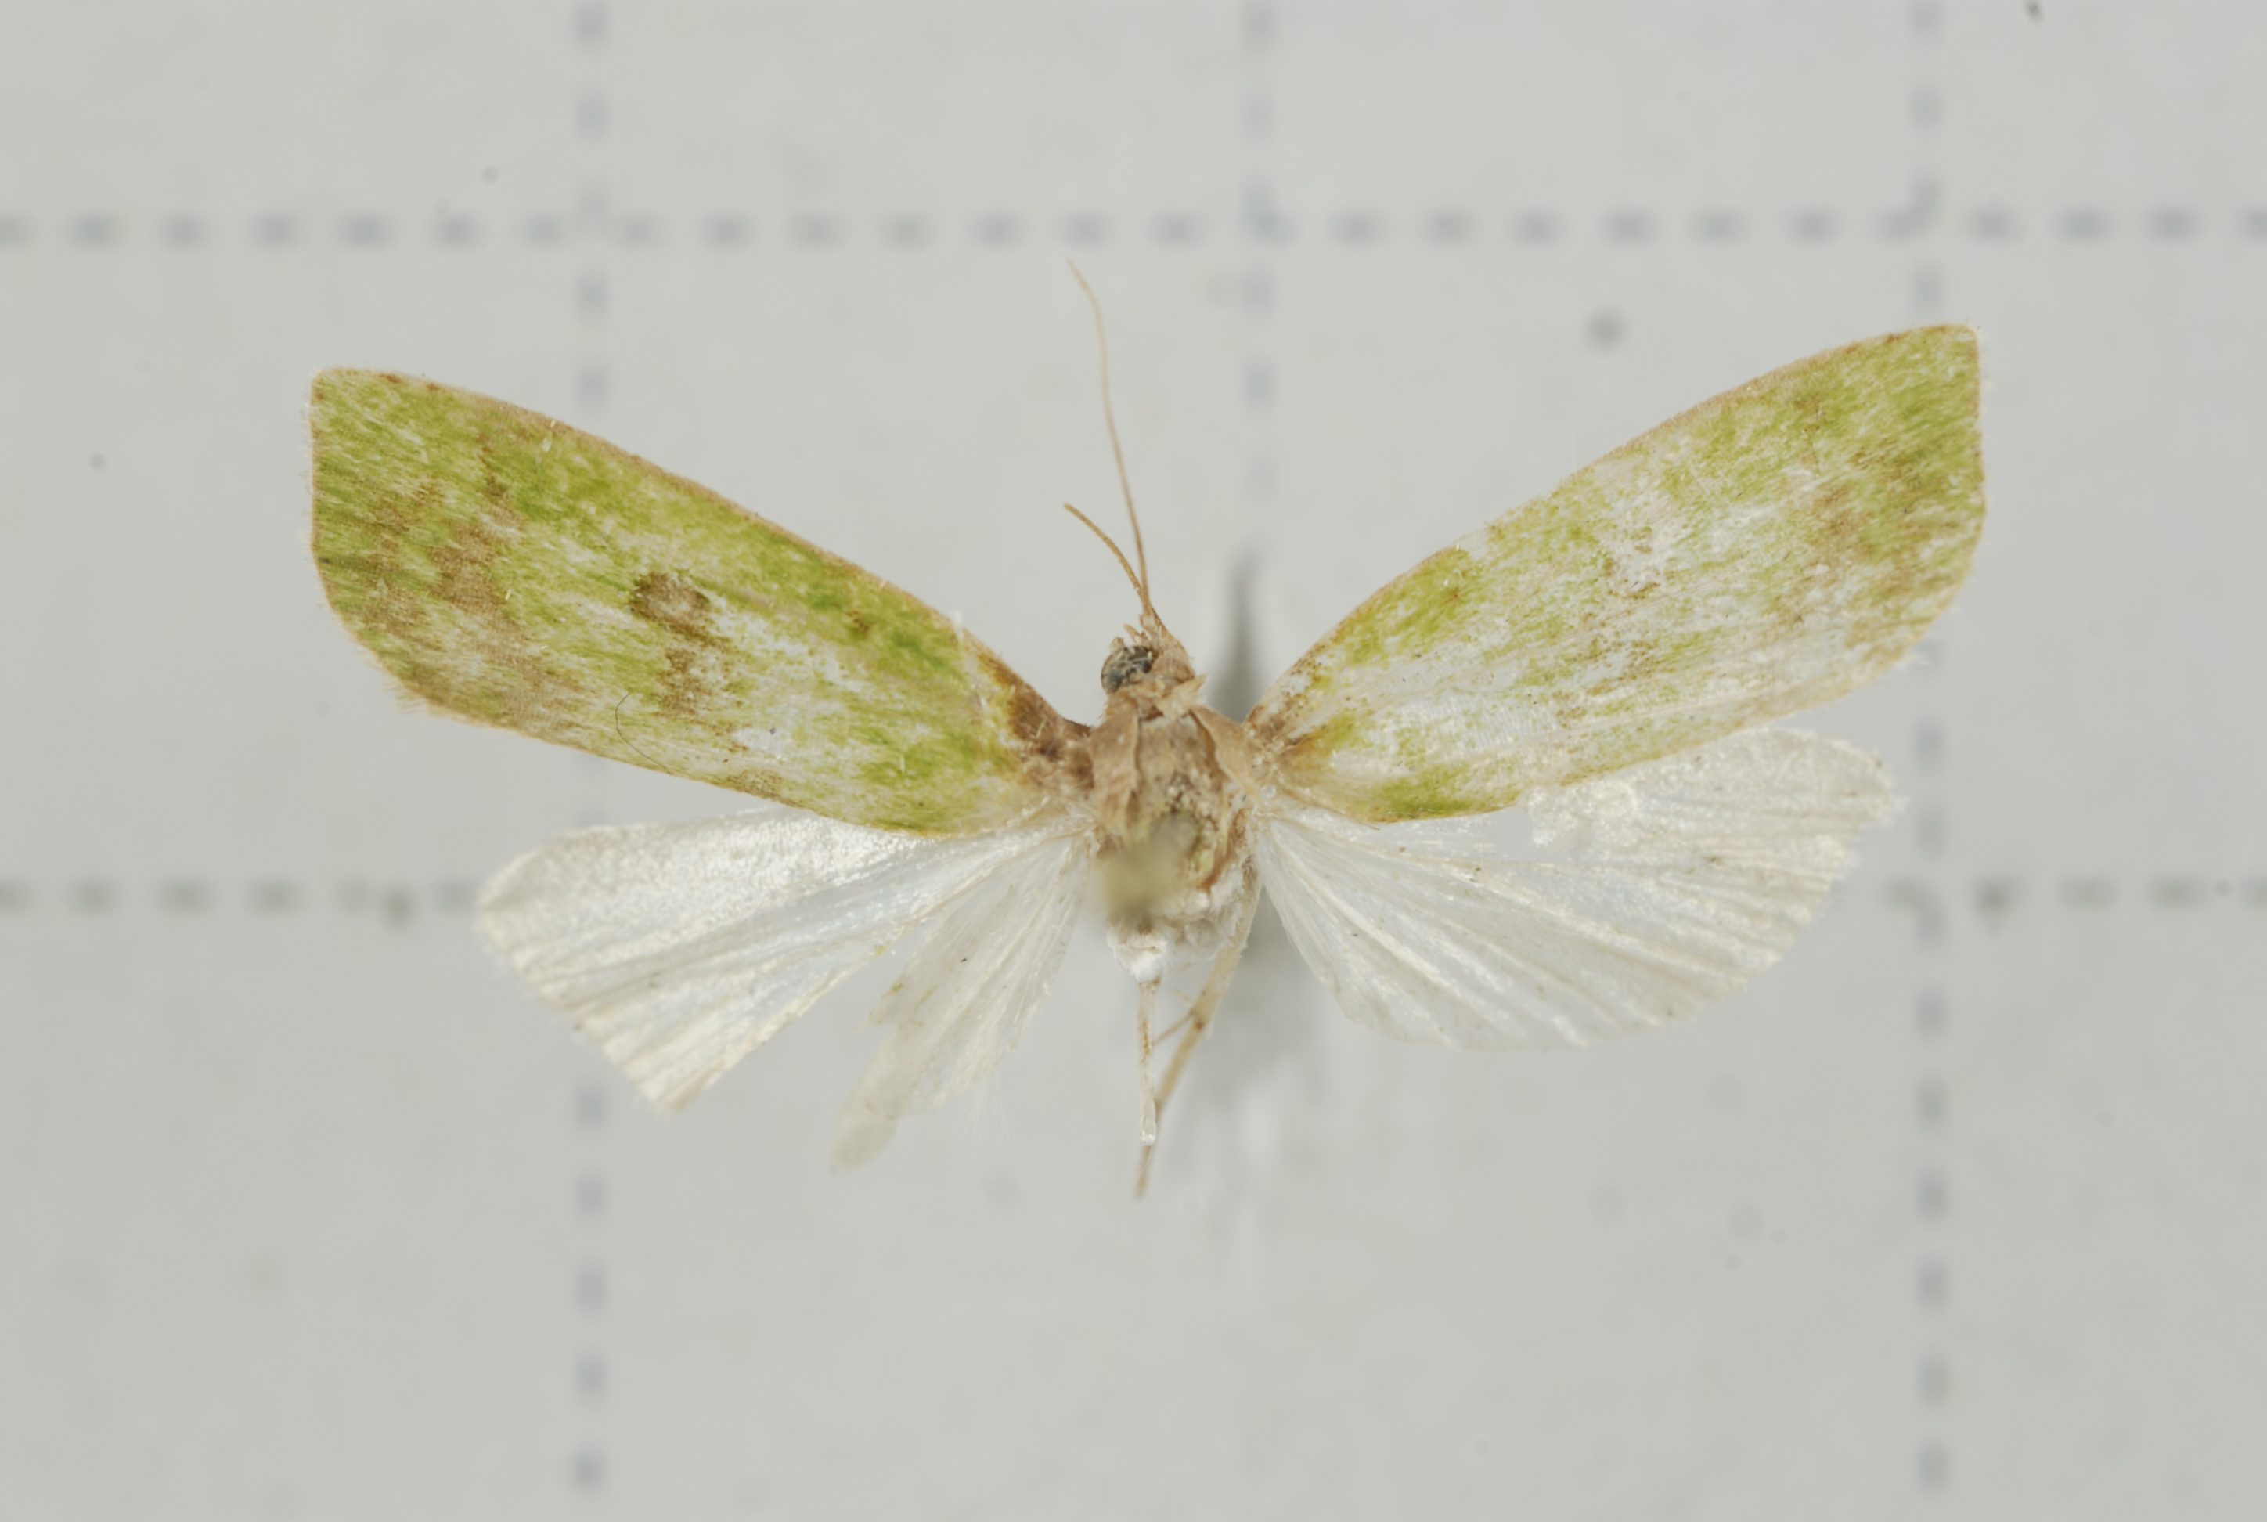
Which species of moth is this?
Doloessa viridis
